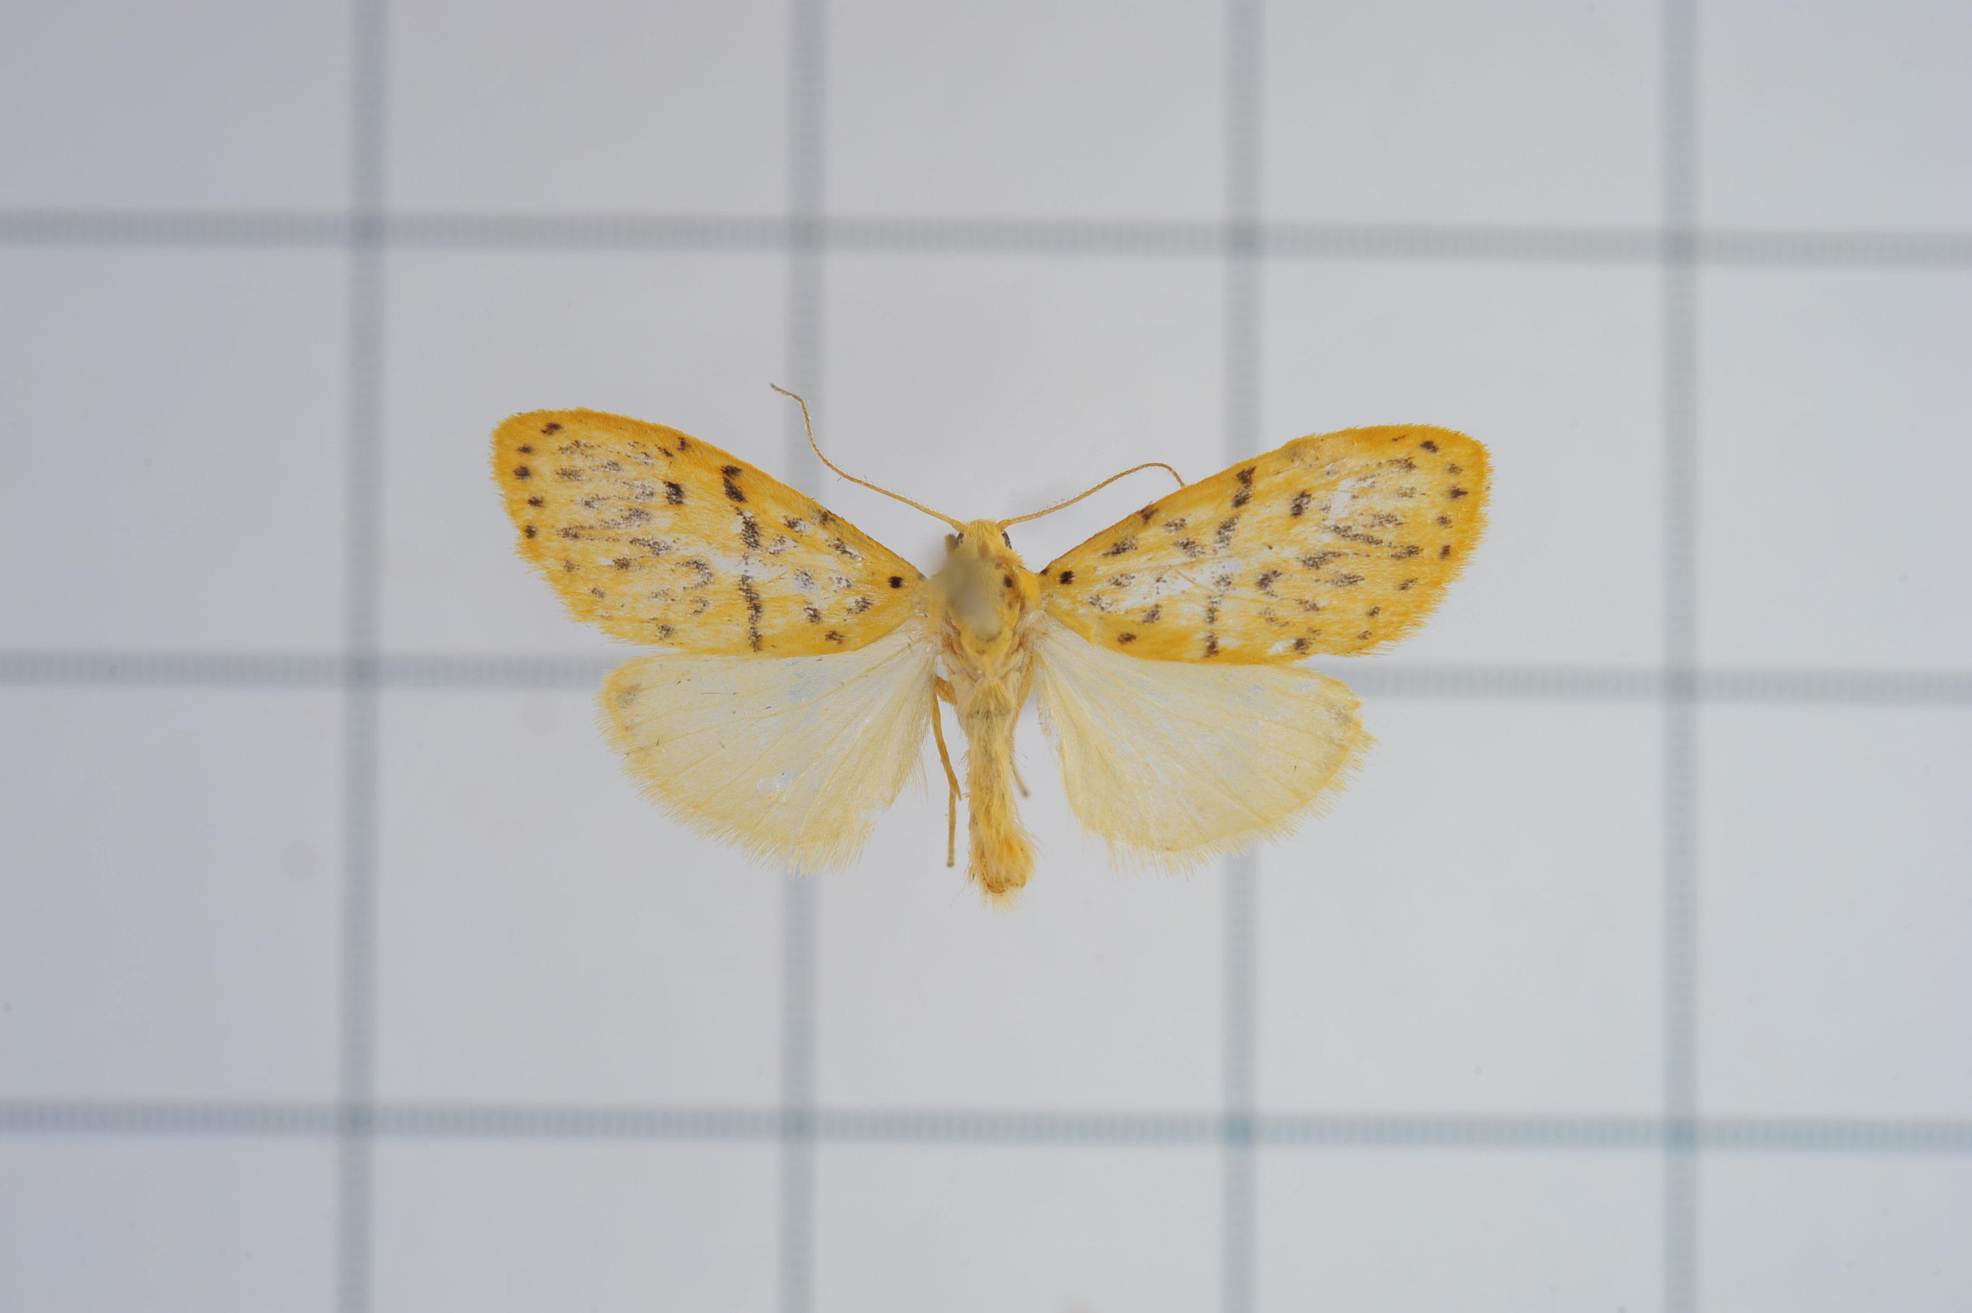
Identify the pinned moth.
Huangilene alikangiae alikangiae
